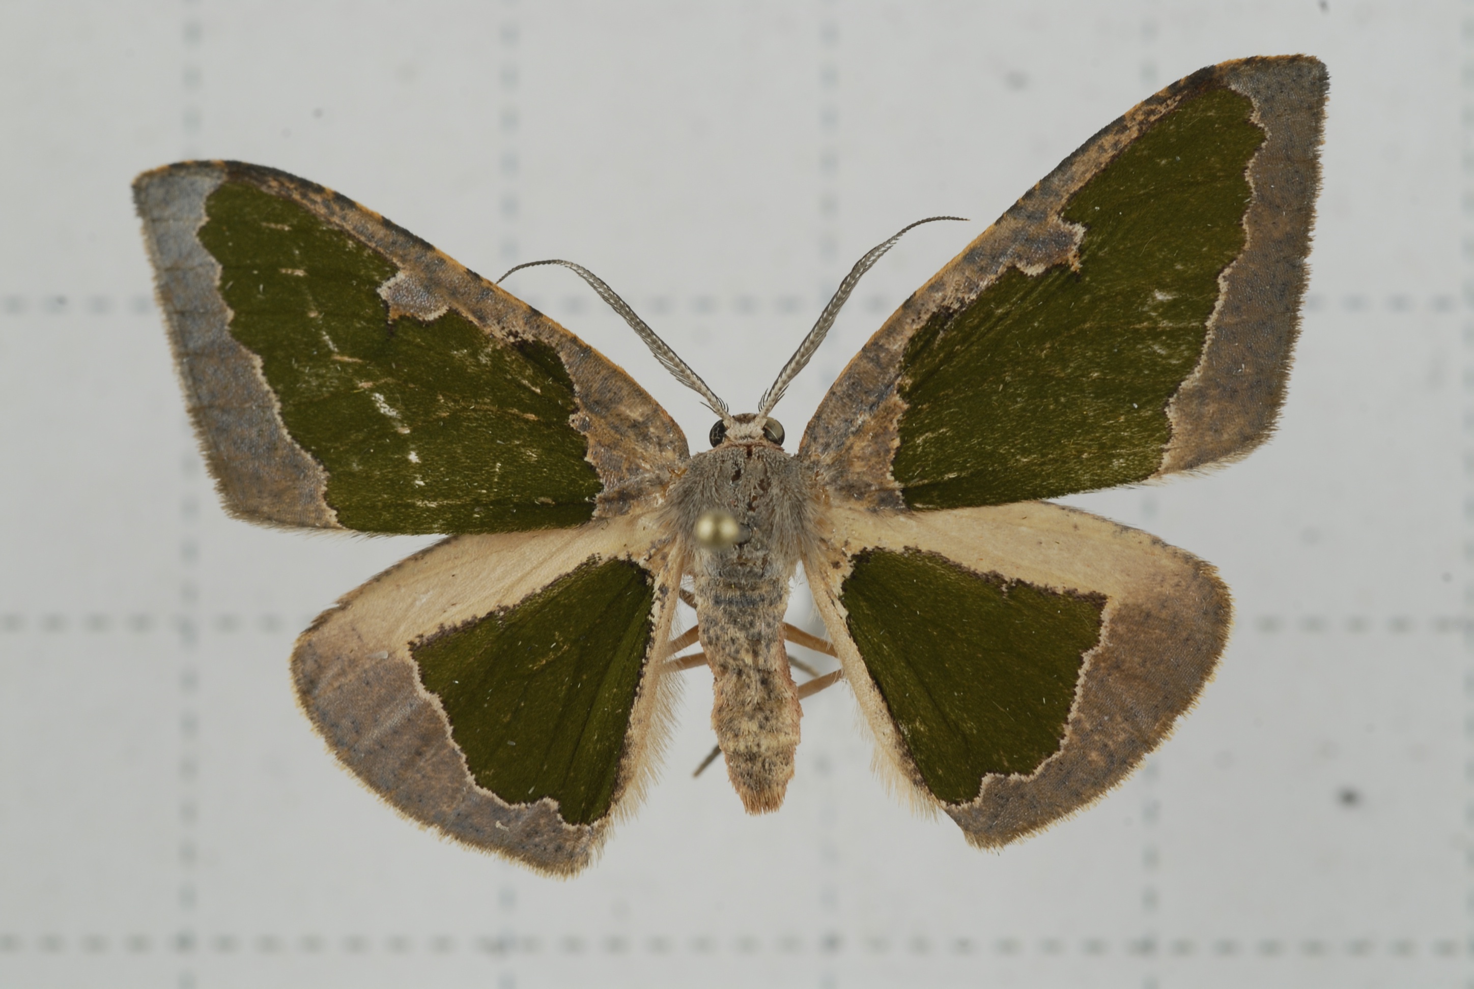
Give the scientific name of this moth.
Celenna festivaria formosensis
